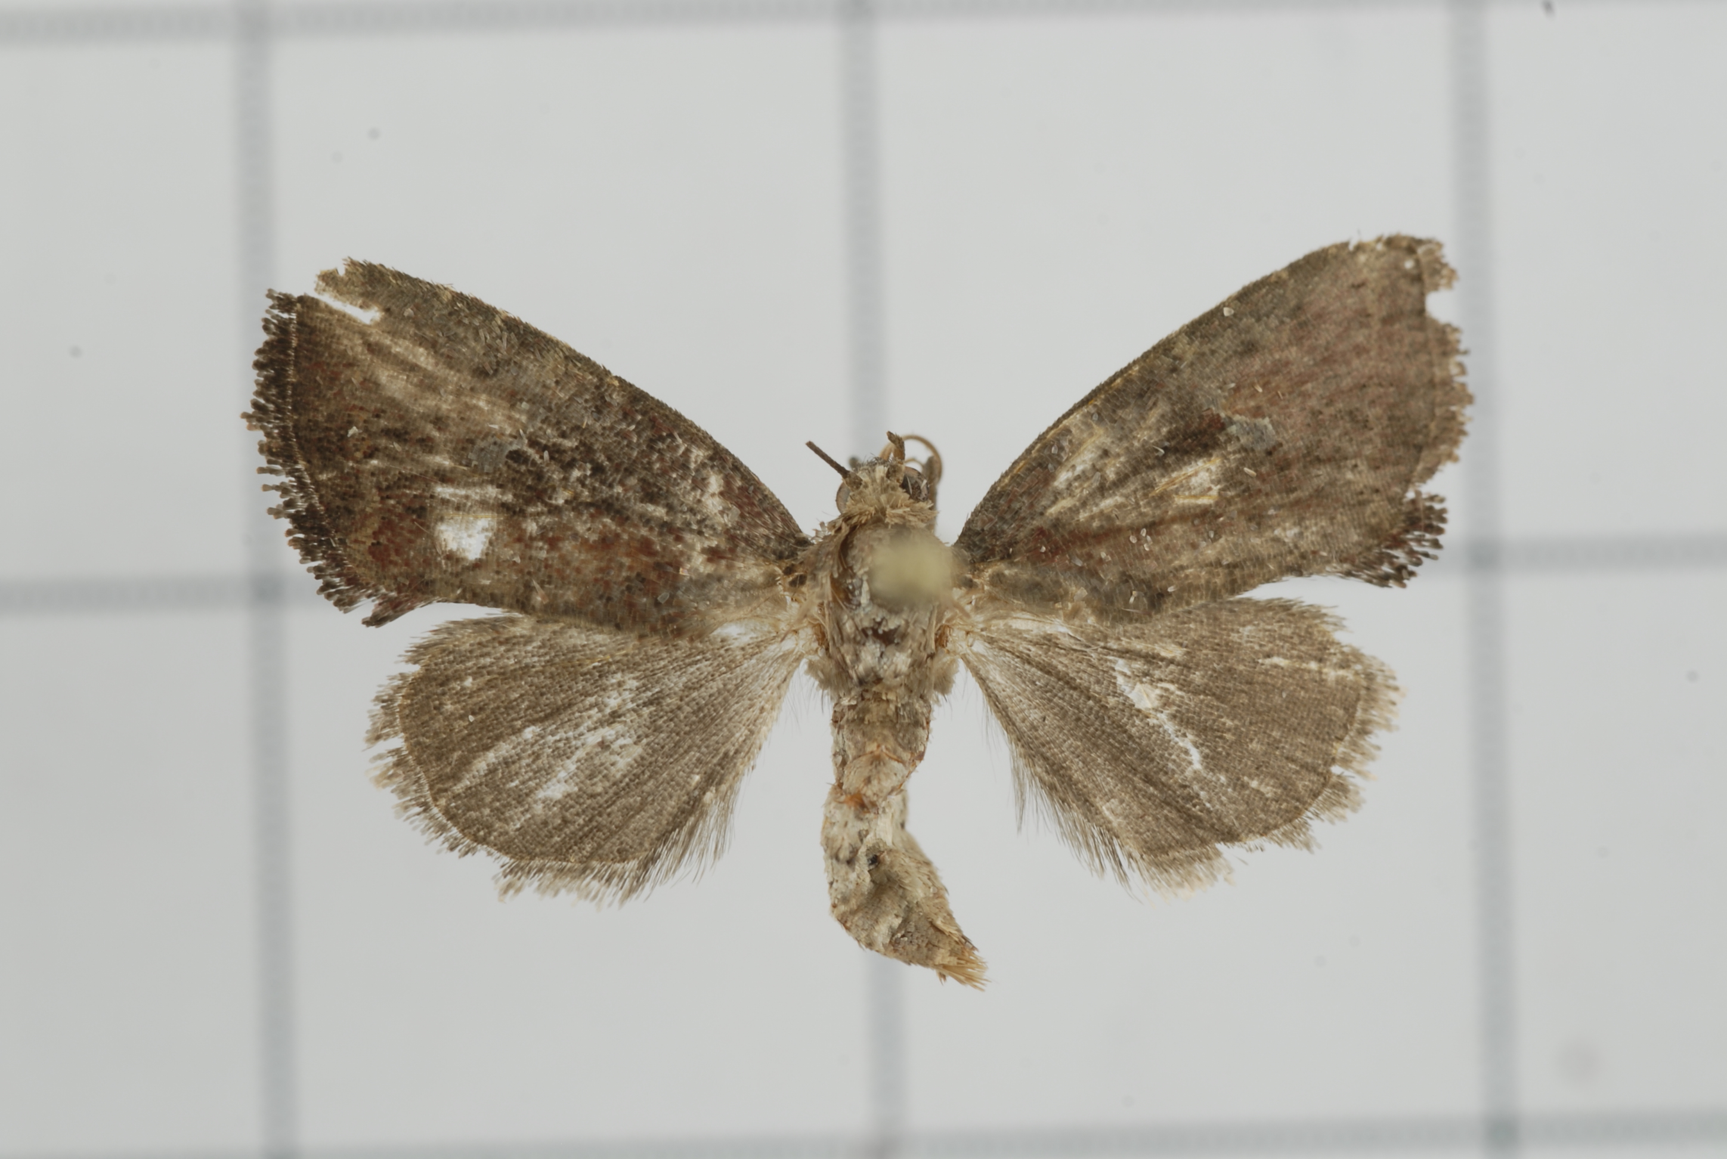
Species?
Elusa ustula
